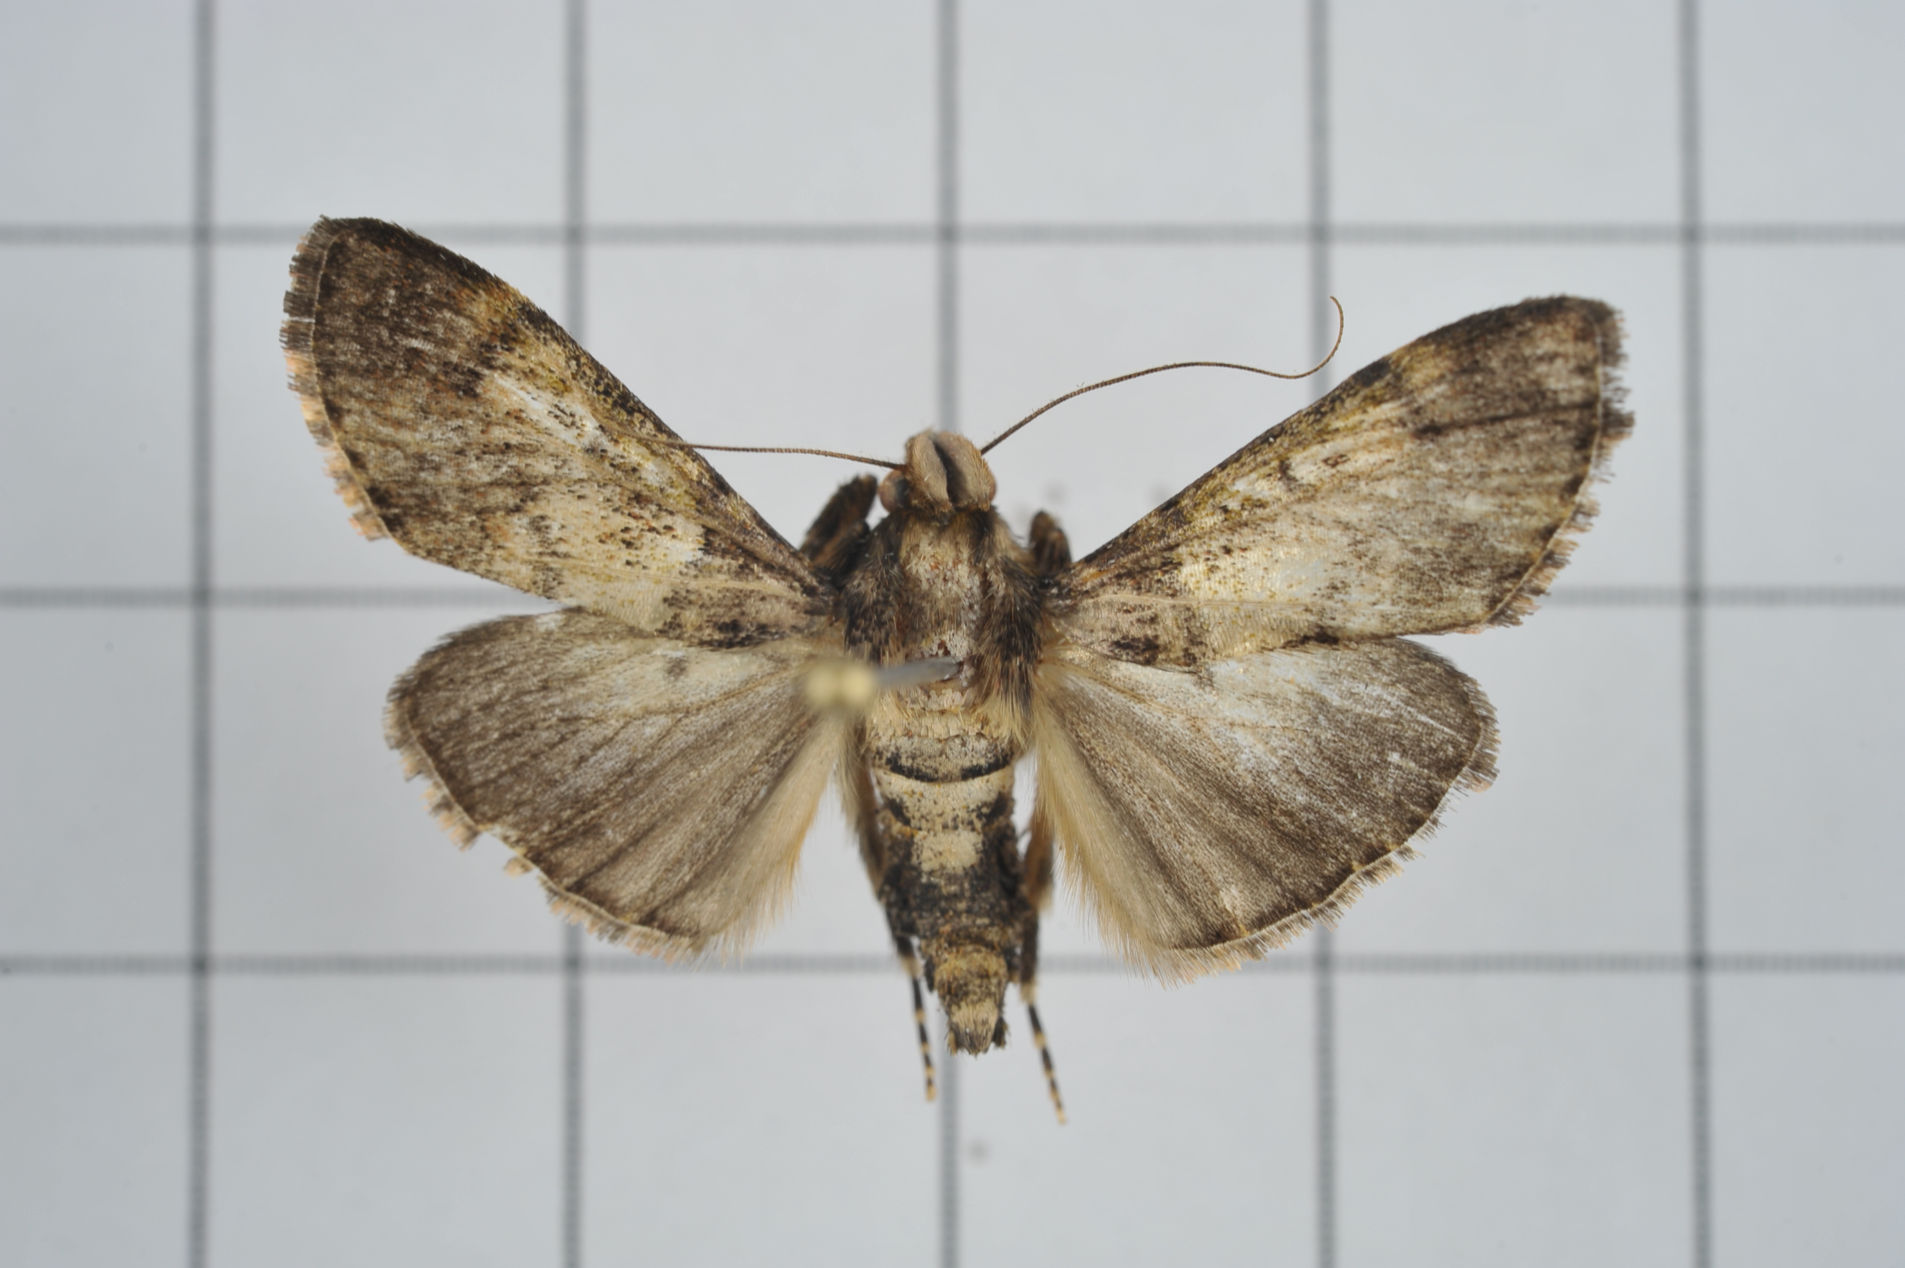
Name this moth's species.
Teliphasa nubilosa
